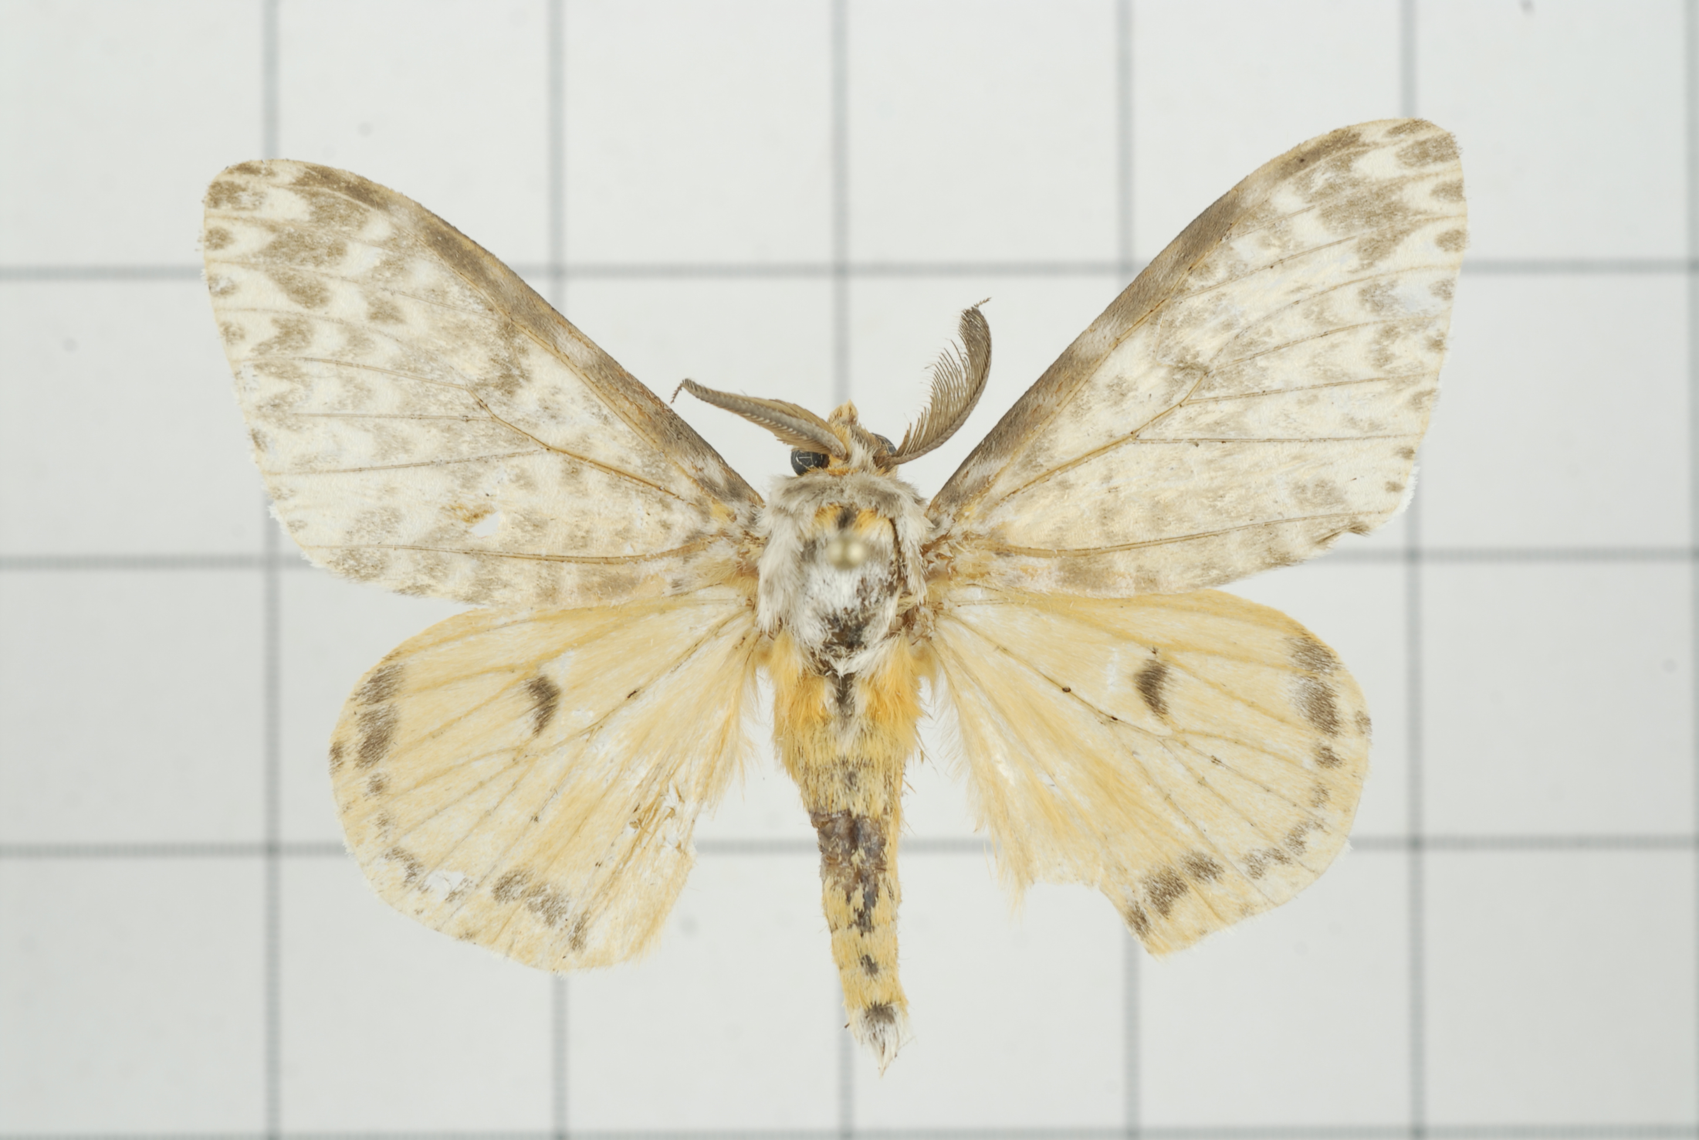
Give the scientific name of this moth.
Lymantria mathura subpallida
